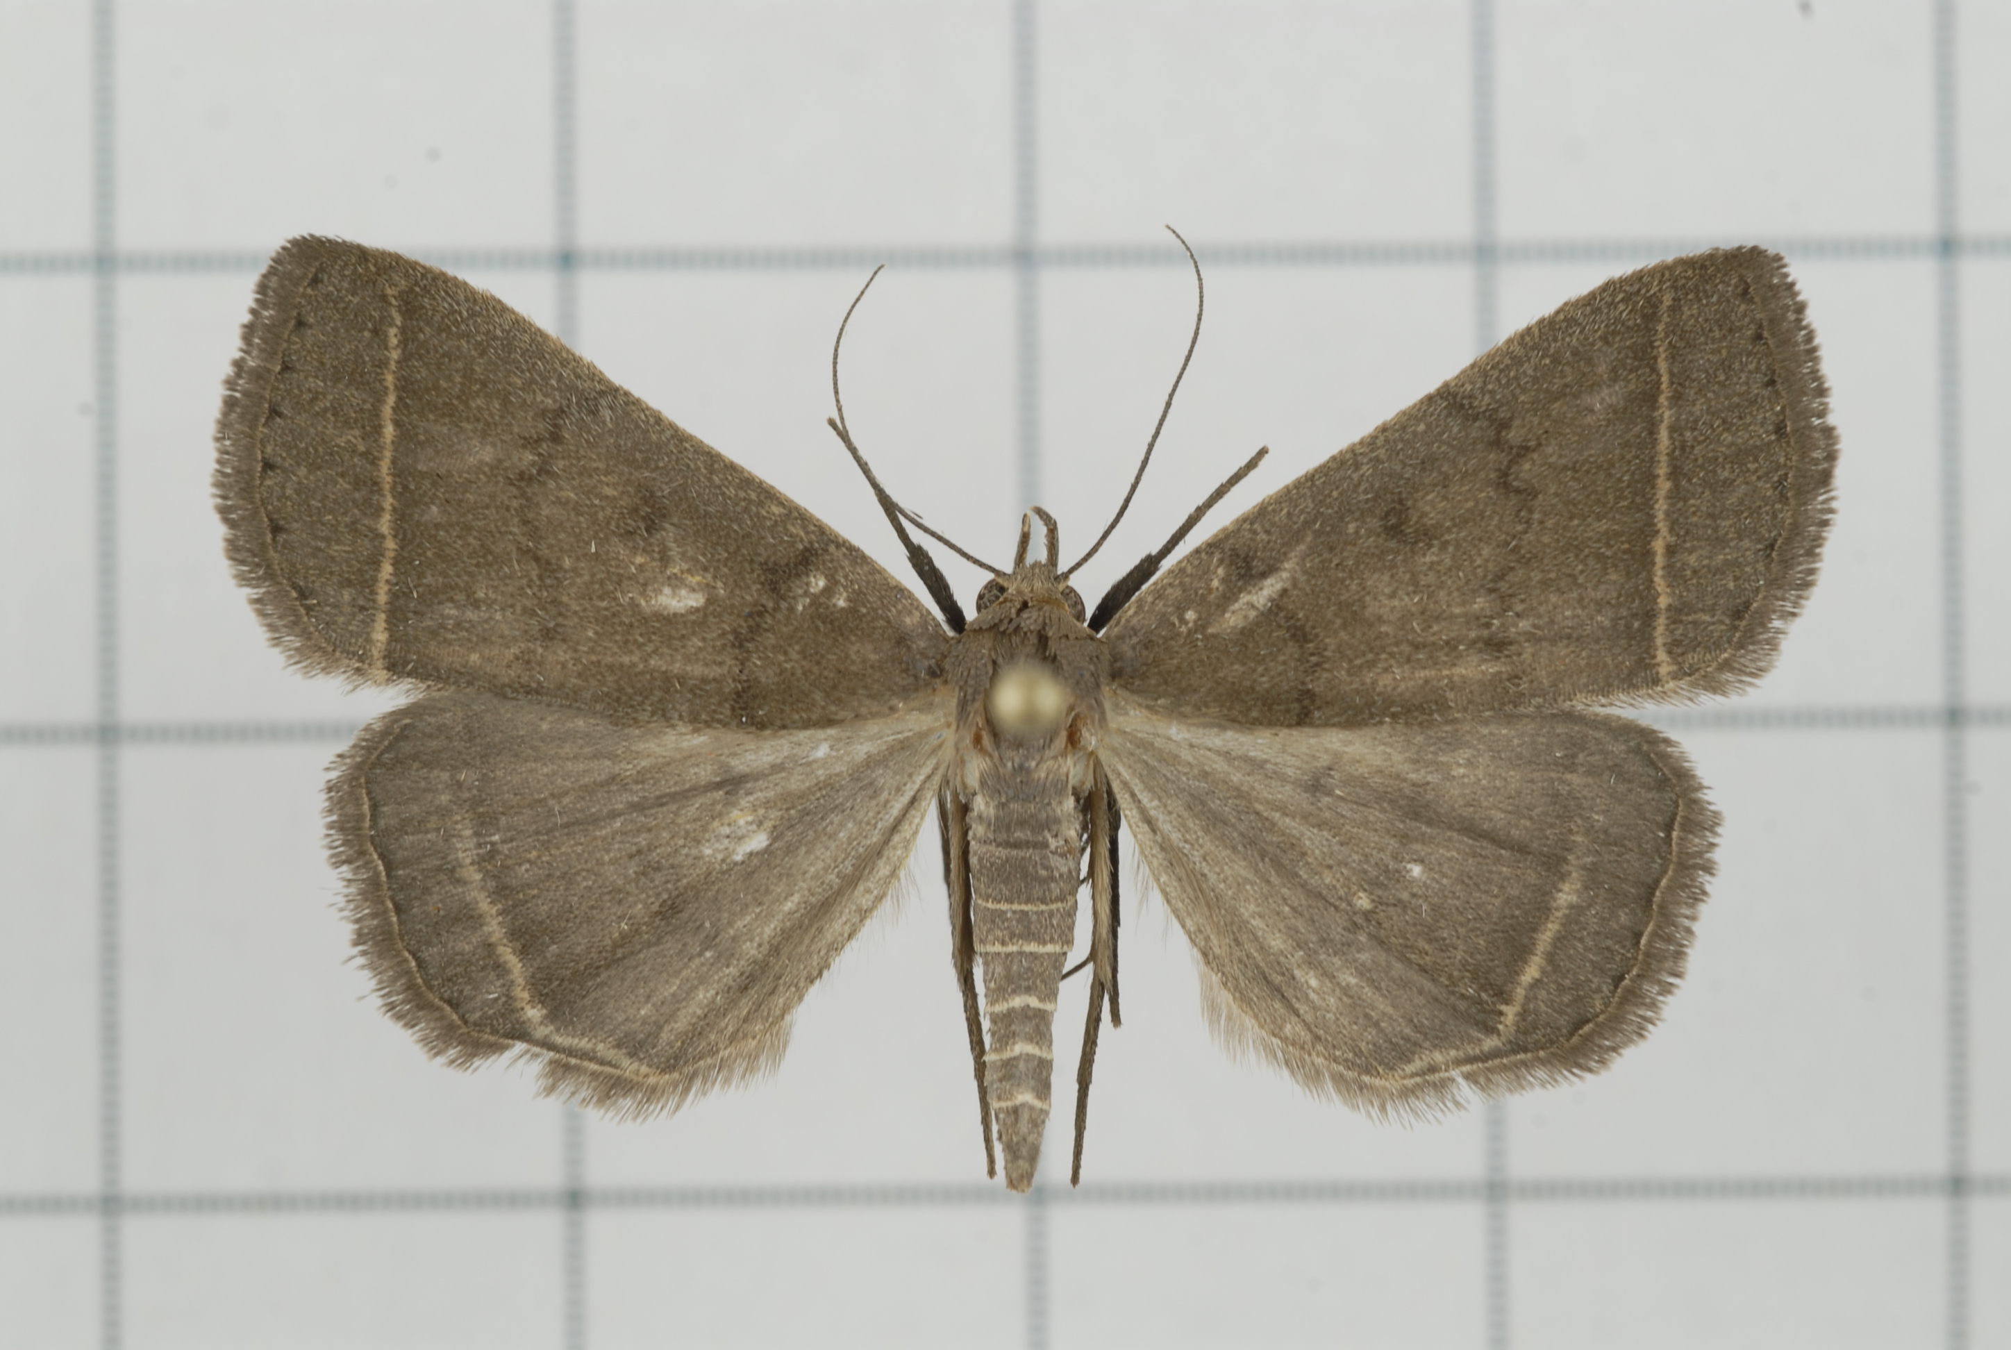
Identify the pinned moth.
Simplicia xanthoma
